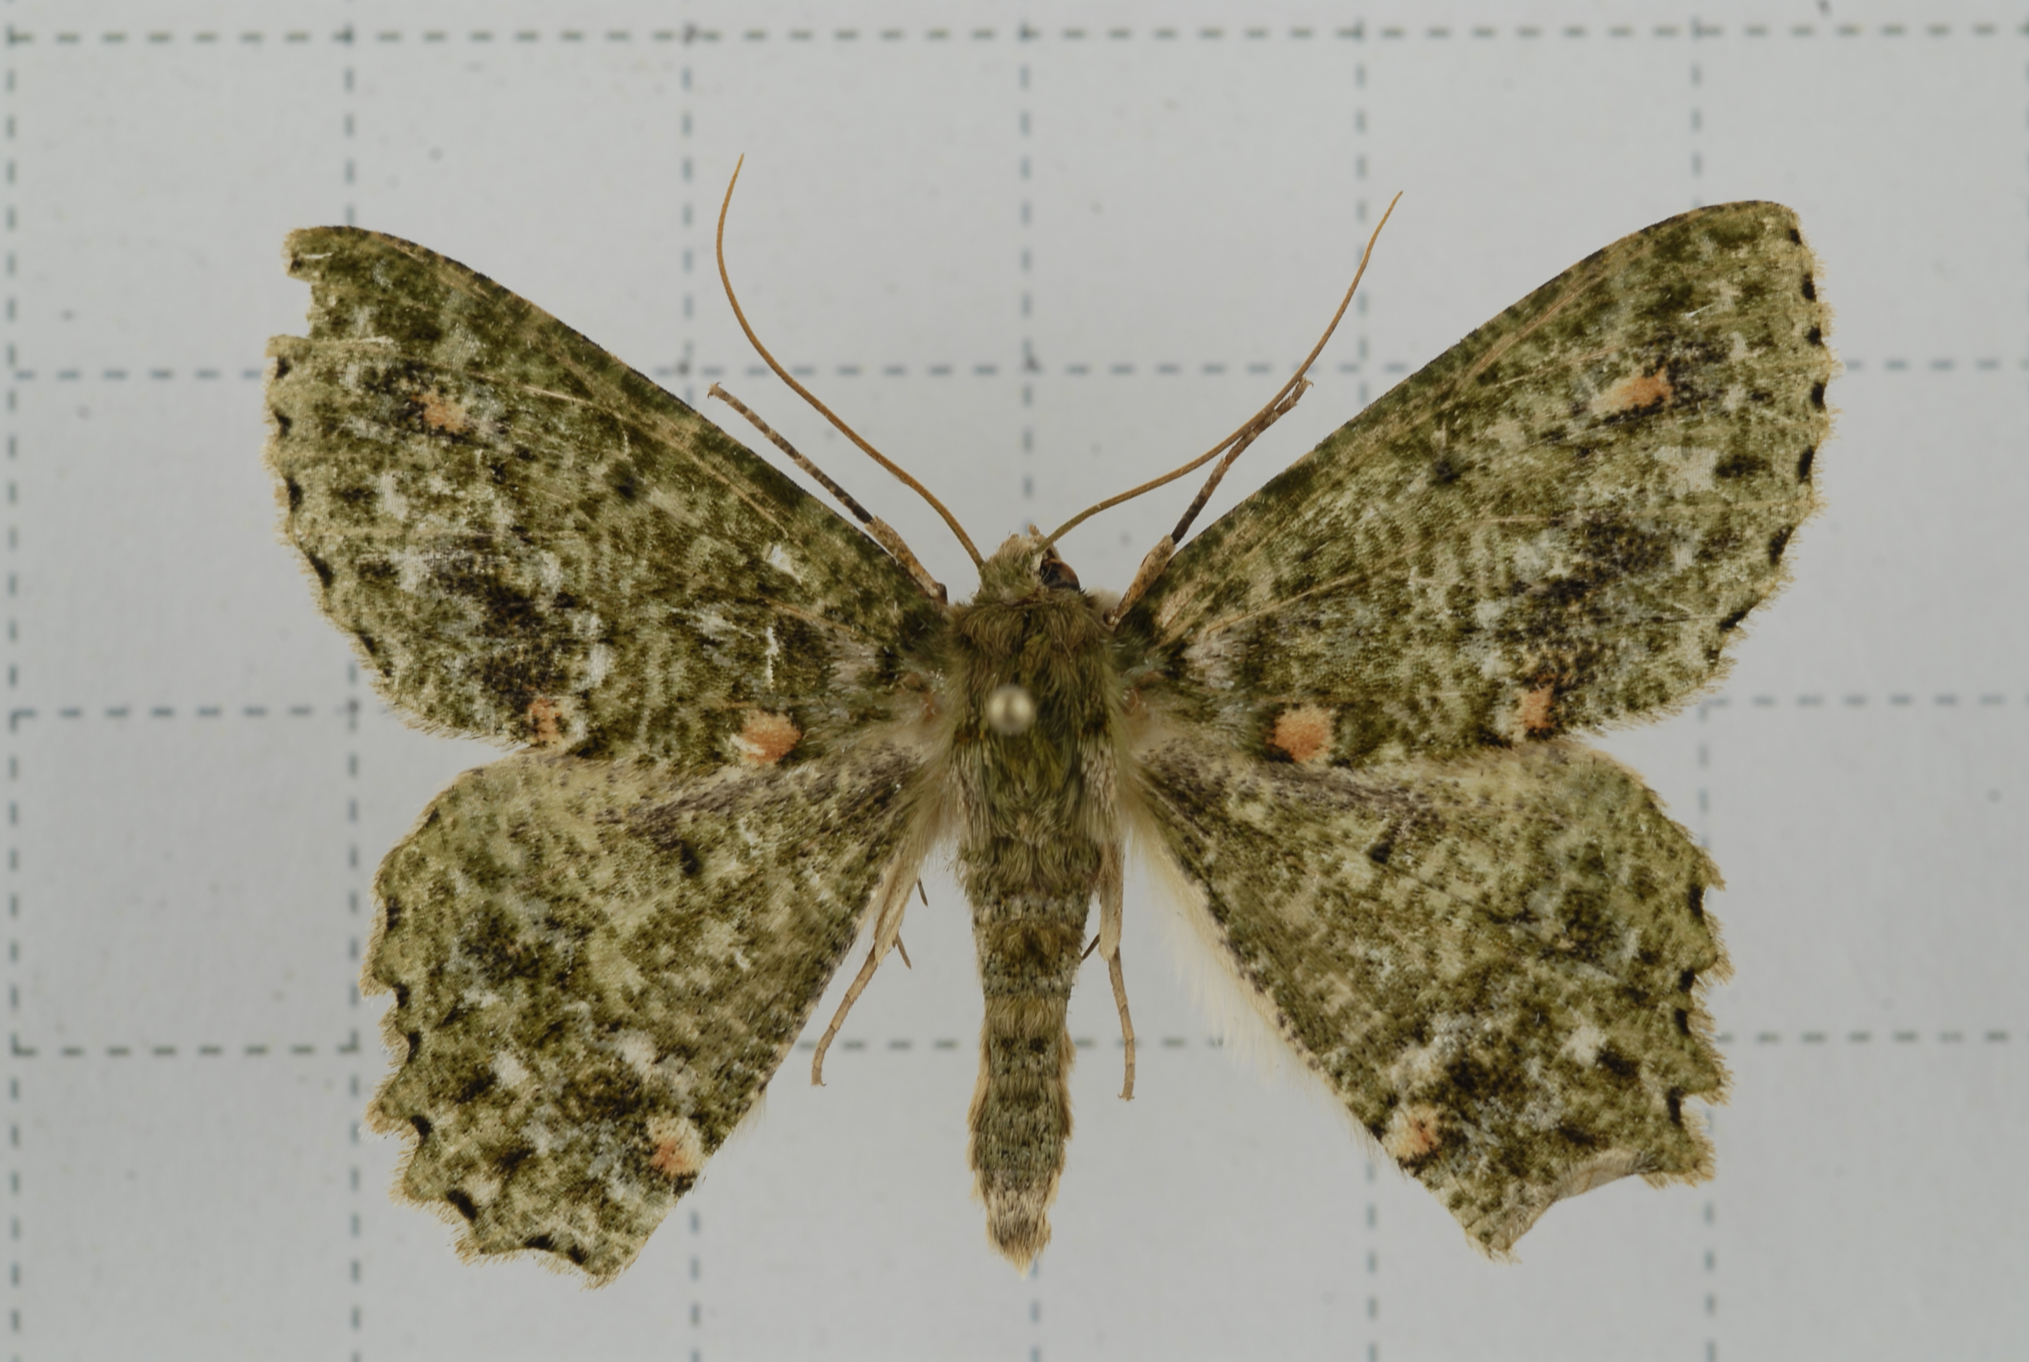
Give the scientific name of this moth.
Herochroma ochreipicta
